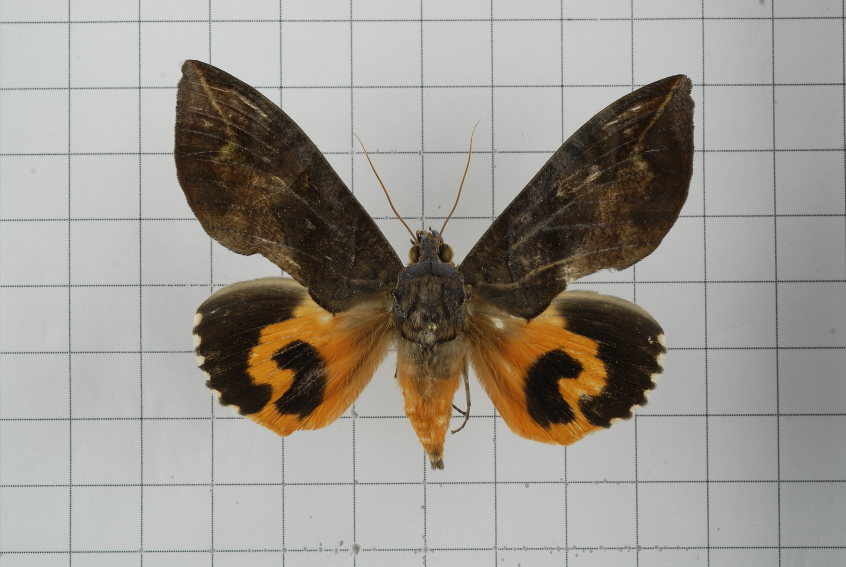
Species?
Eudocima phalonia
